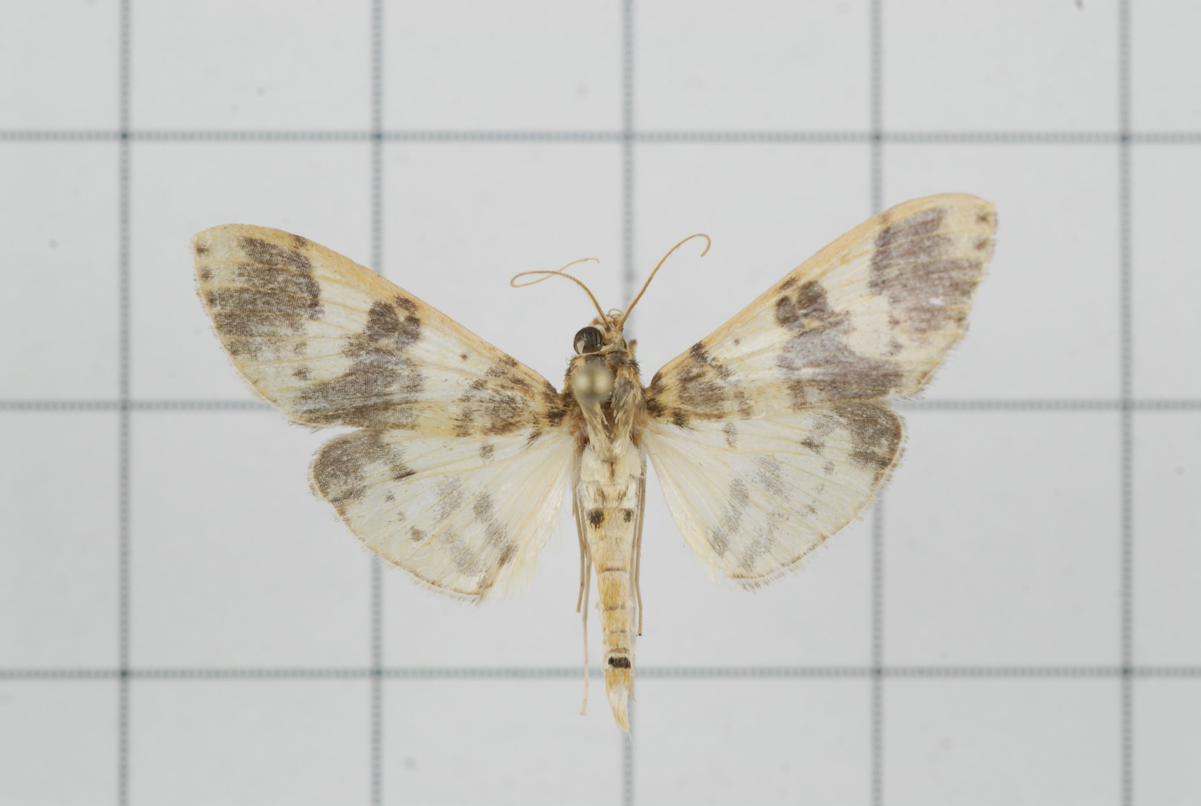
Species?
Patania iopasalis
